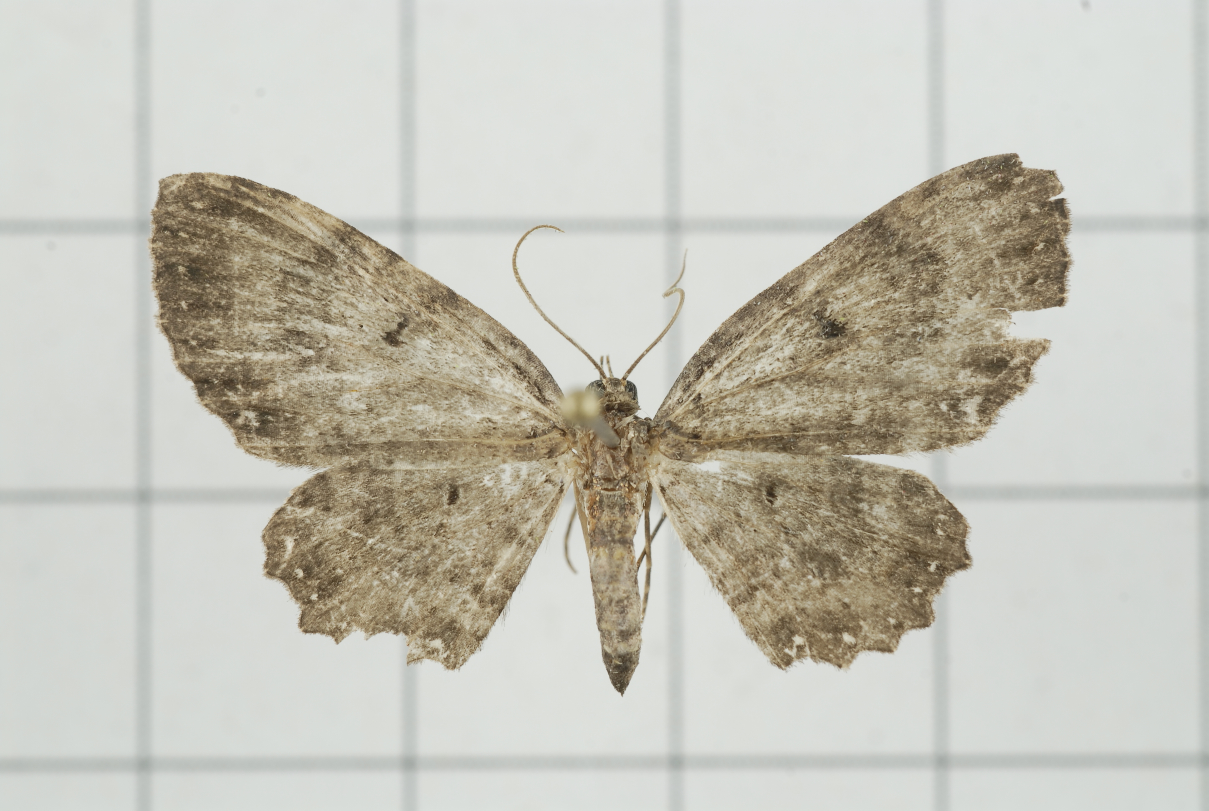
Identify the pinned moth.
Collix stellata
